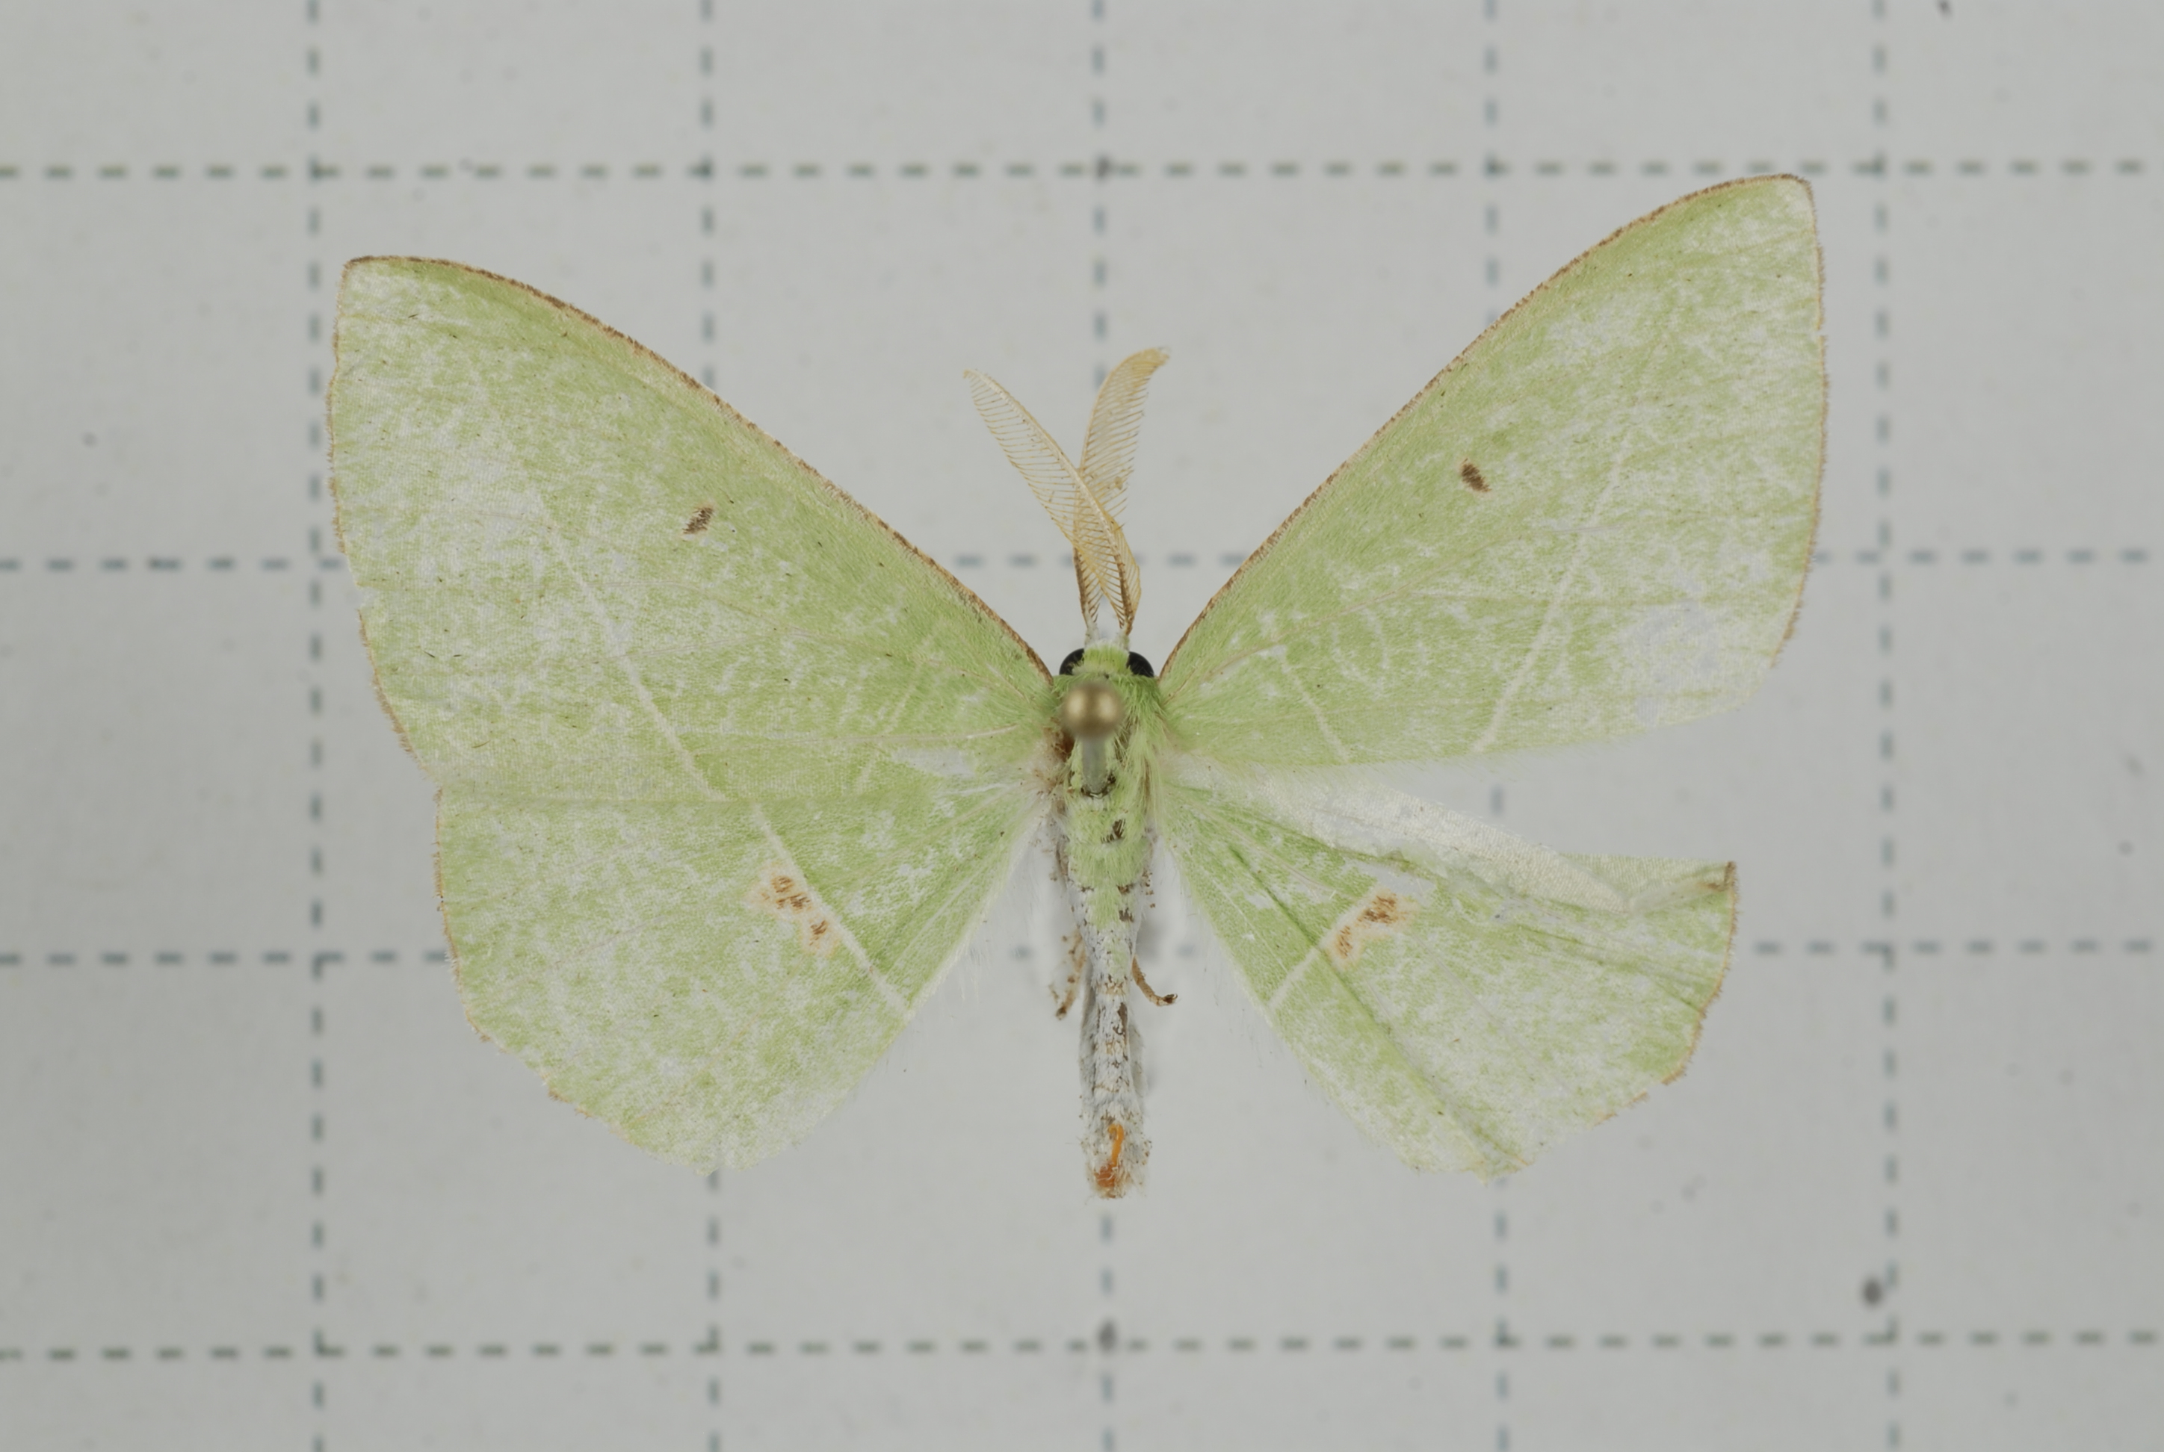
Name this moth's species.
Tanaoctenia haliaria
